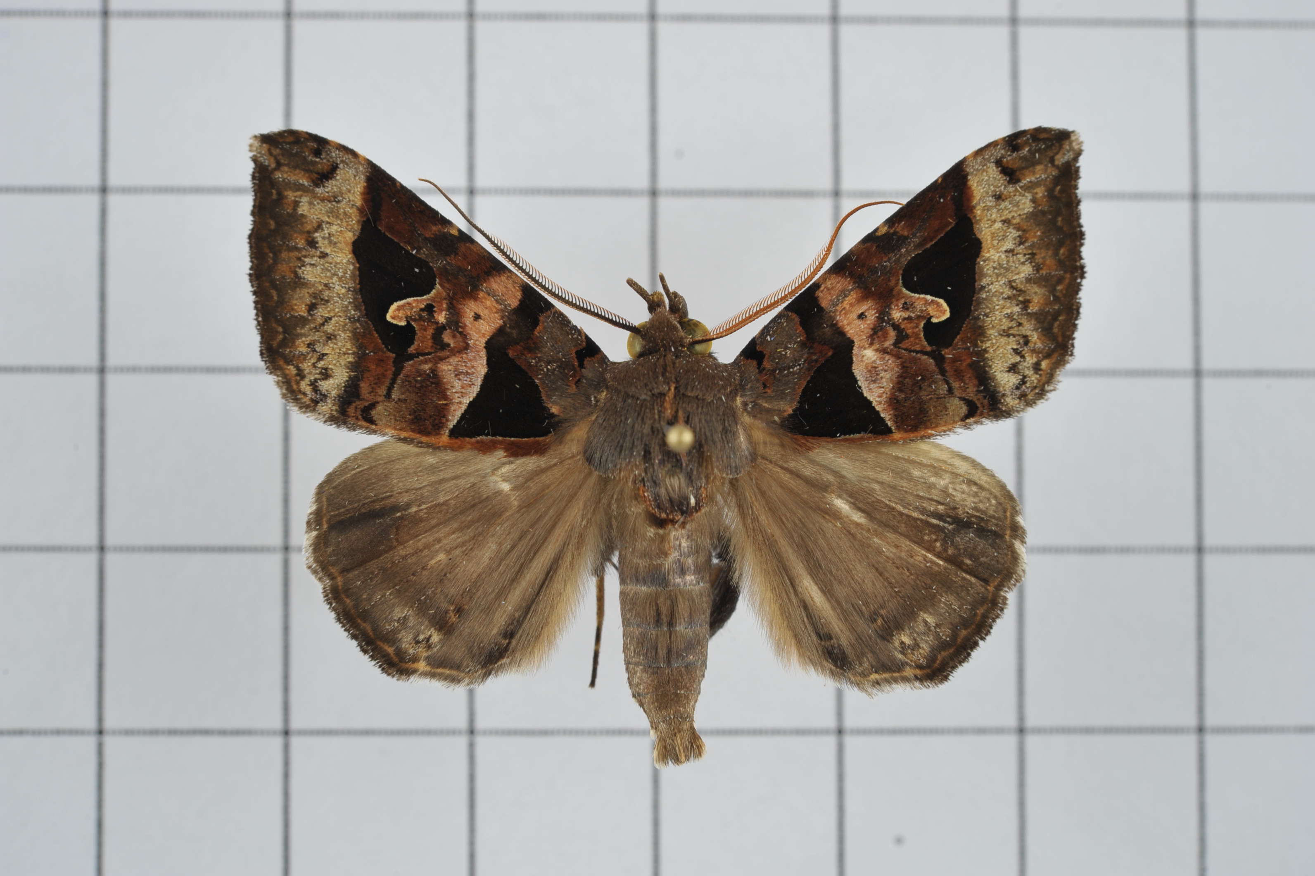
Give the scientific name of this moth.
Avatha chinensis
